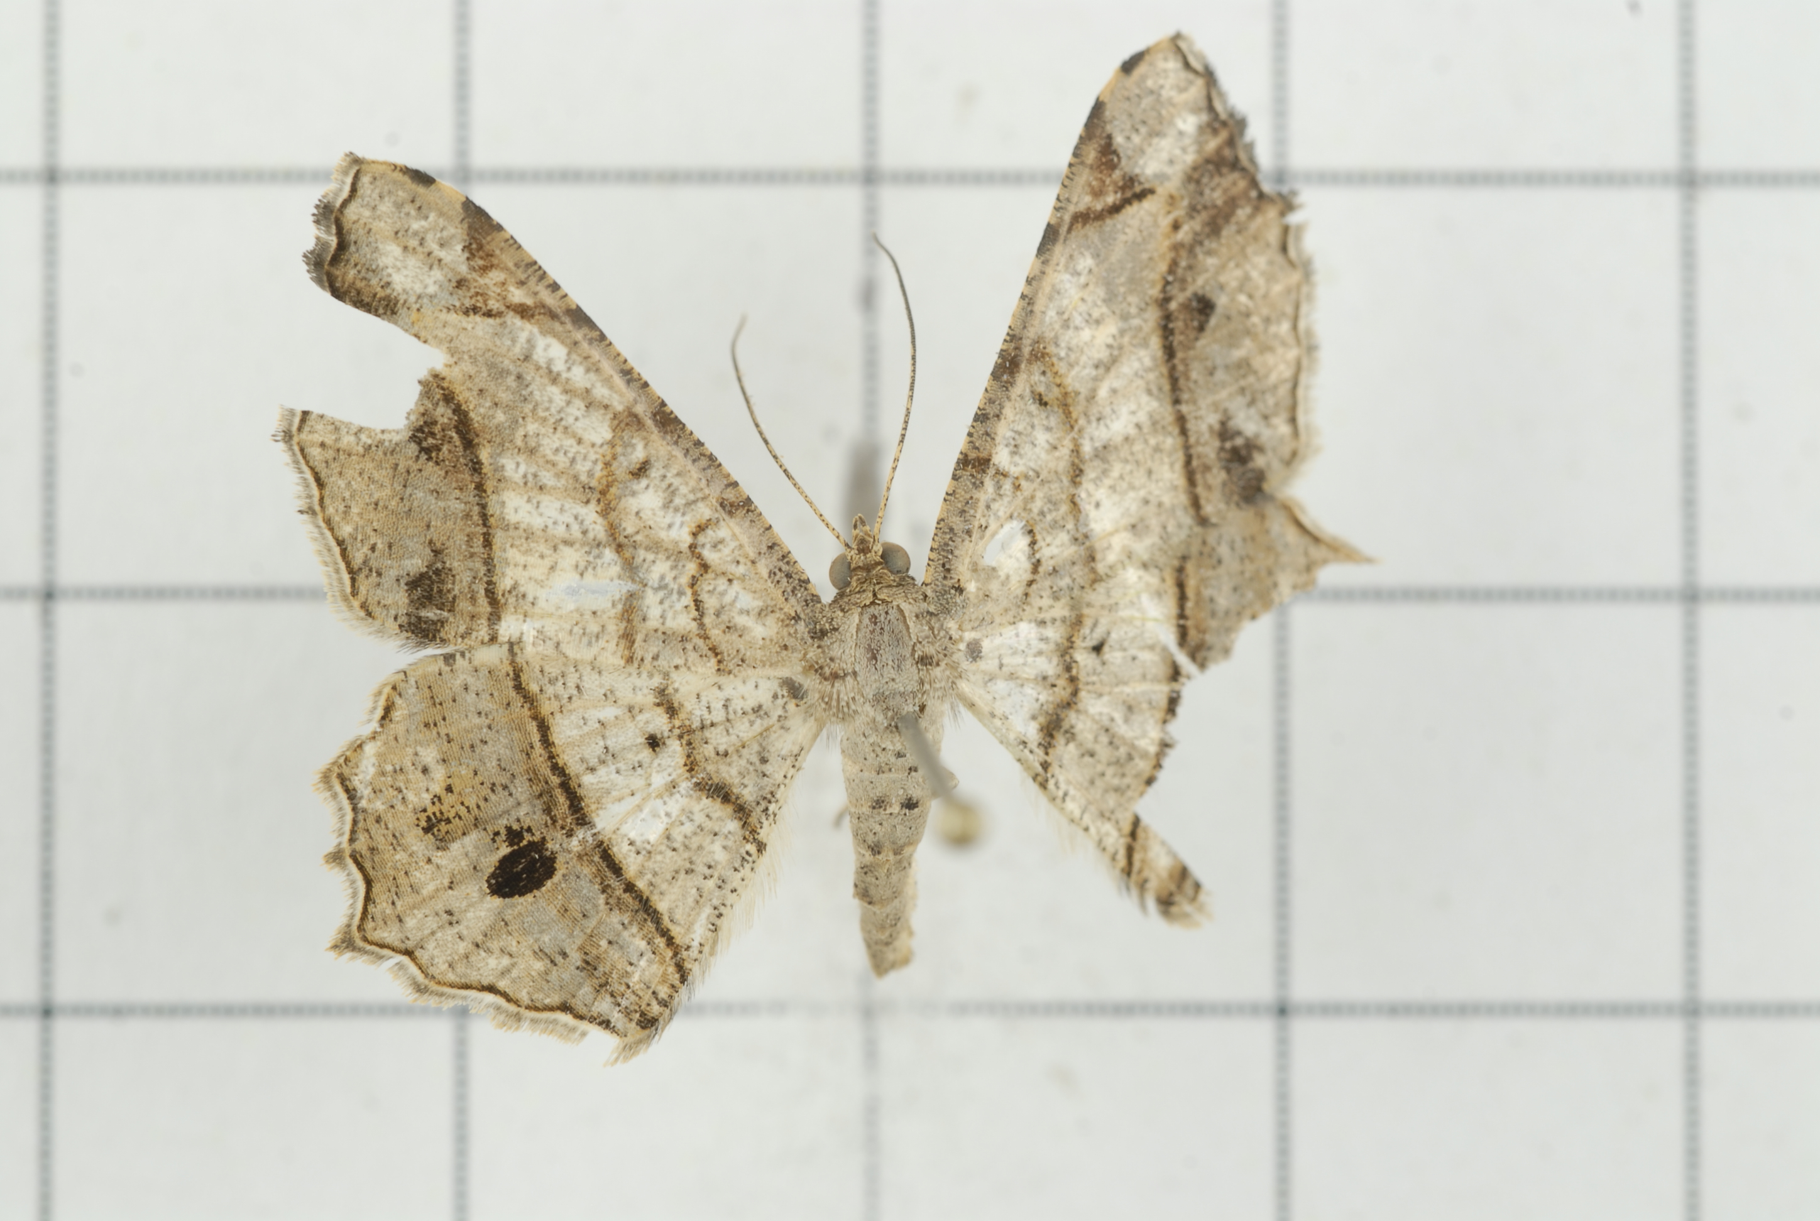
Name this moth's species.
Chiasmia intermediaria
